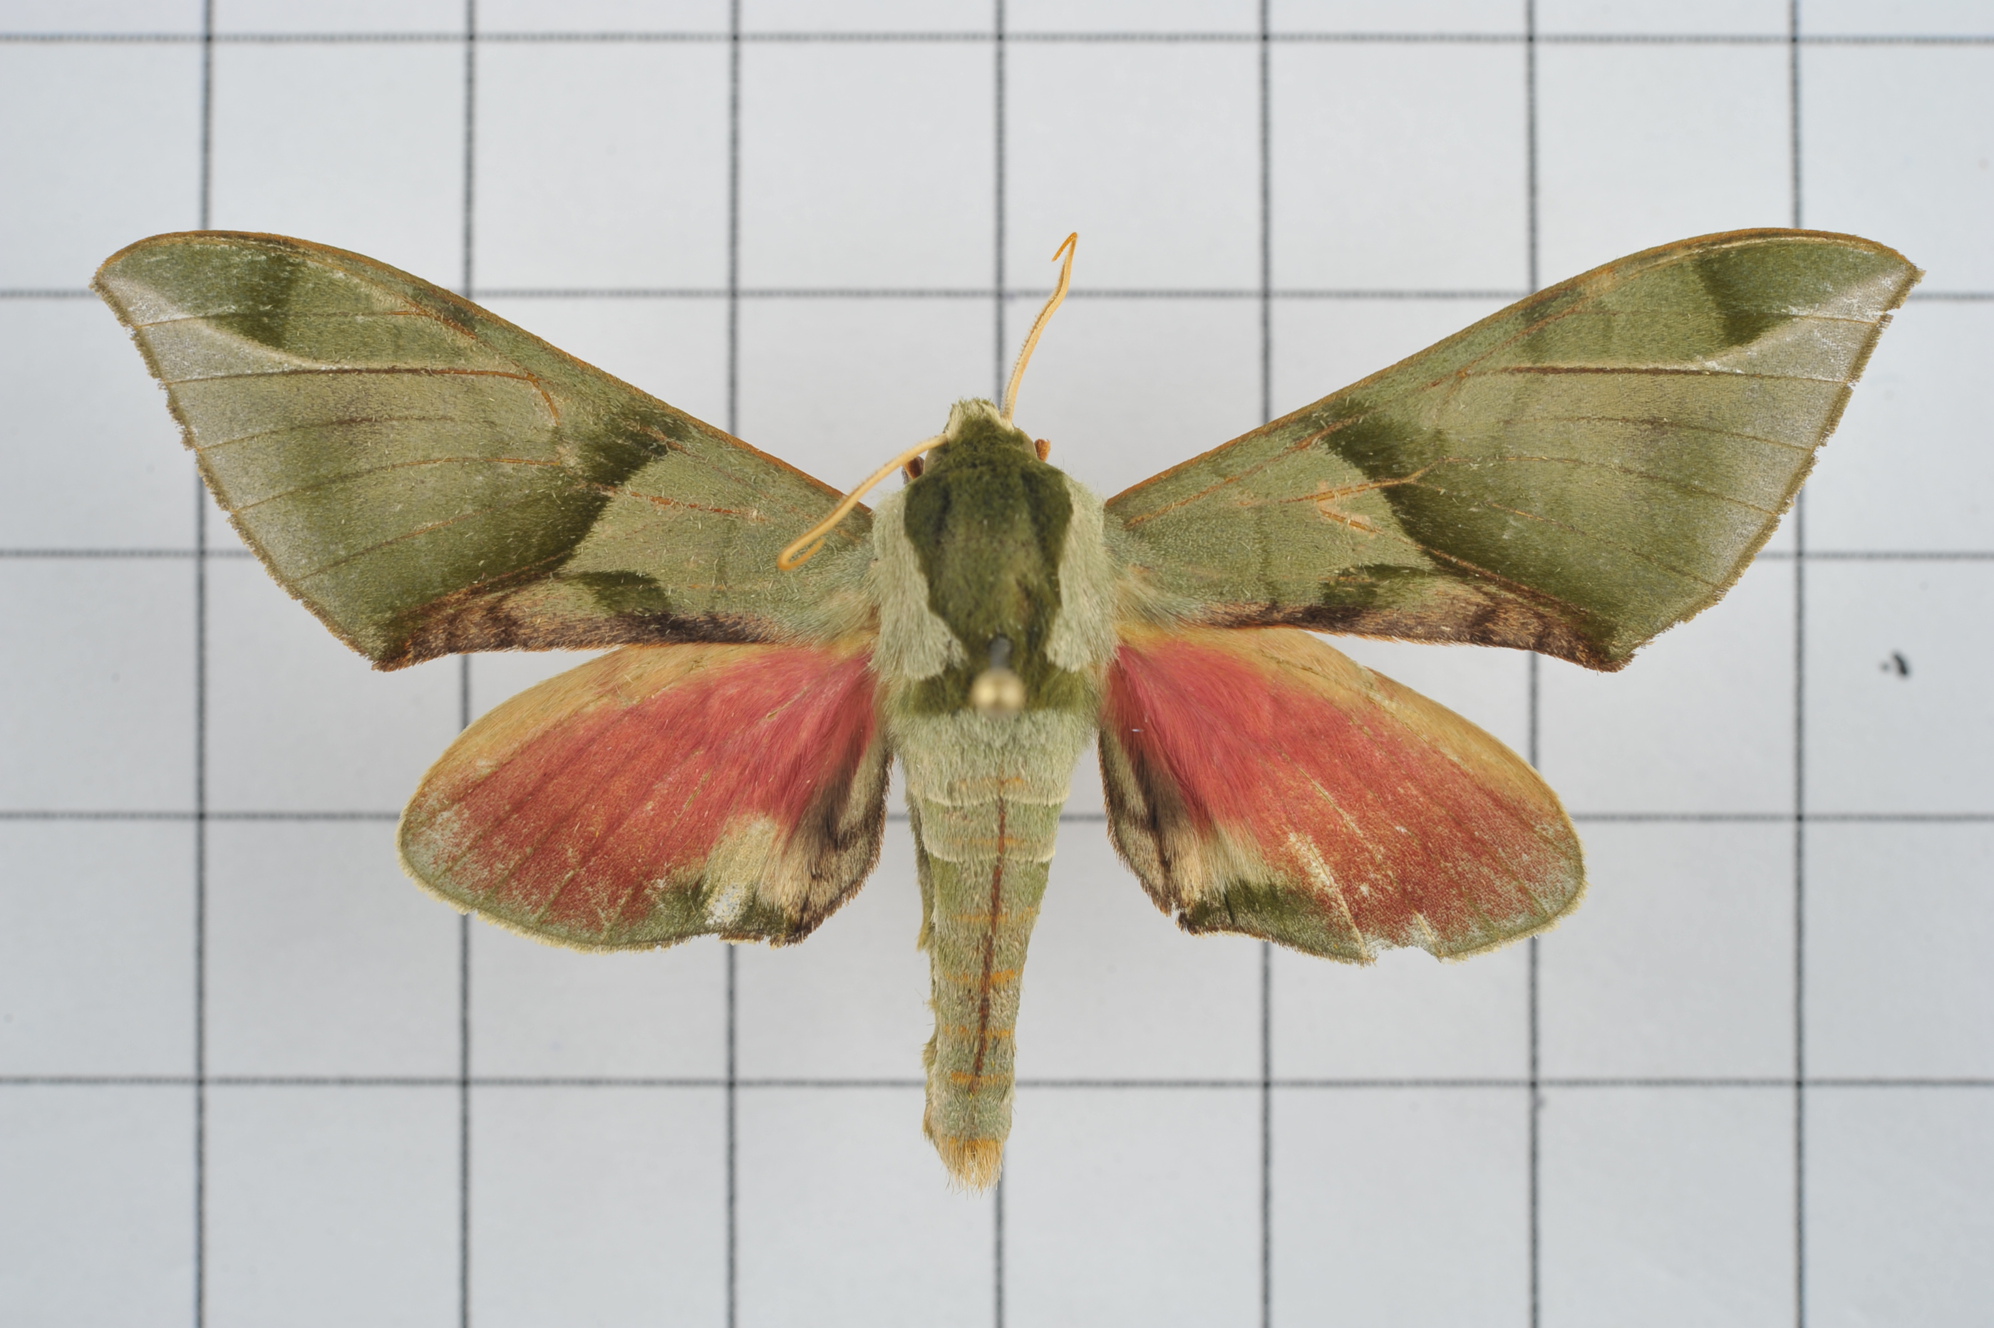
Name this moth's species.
Callambulyx tatarinovii formosana
